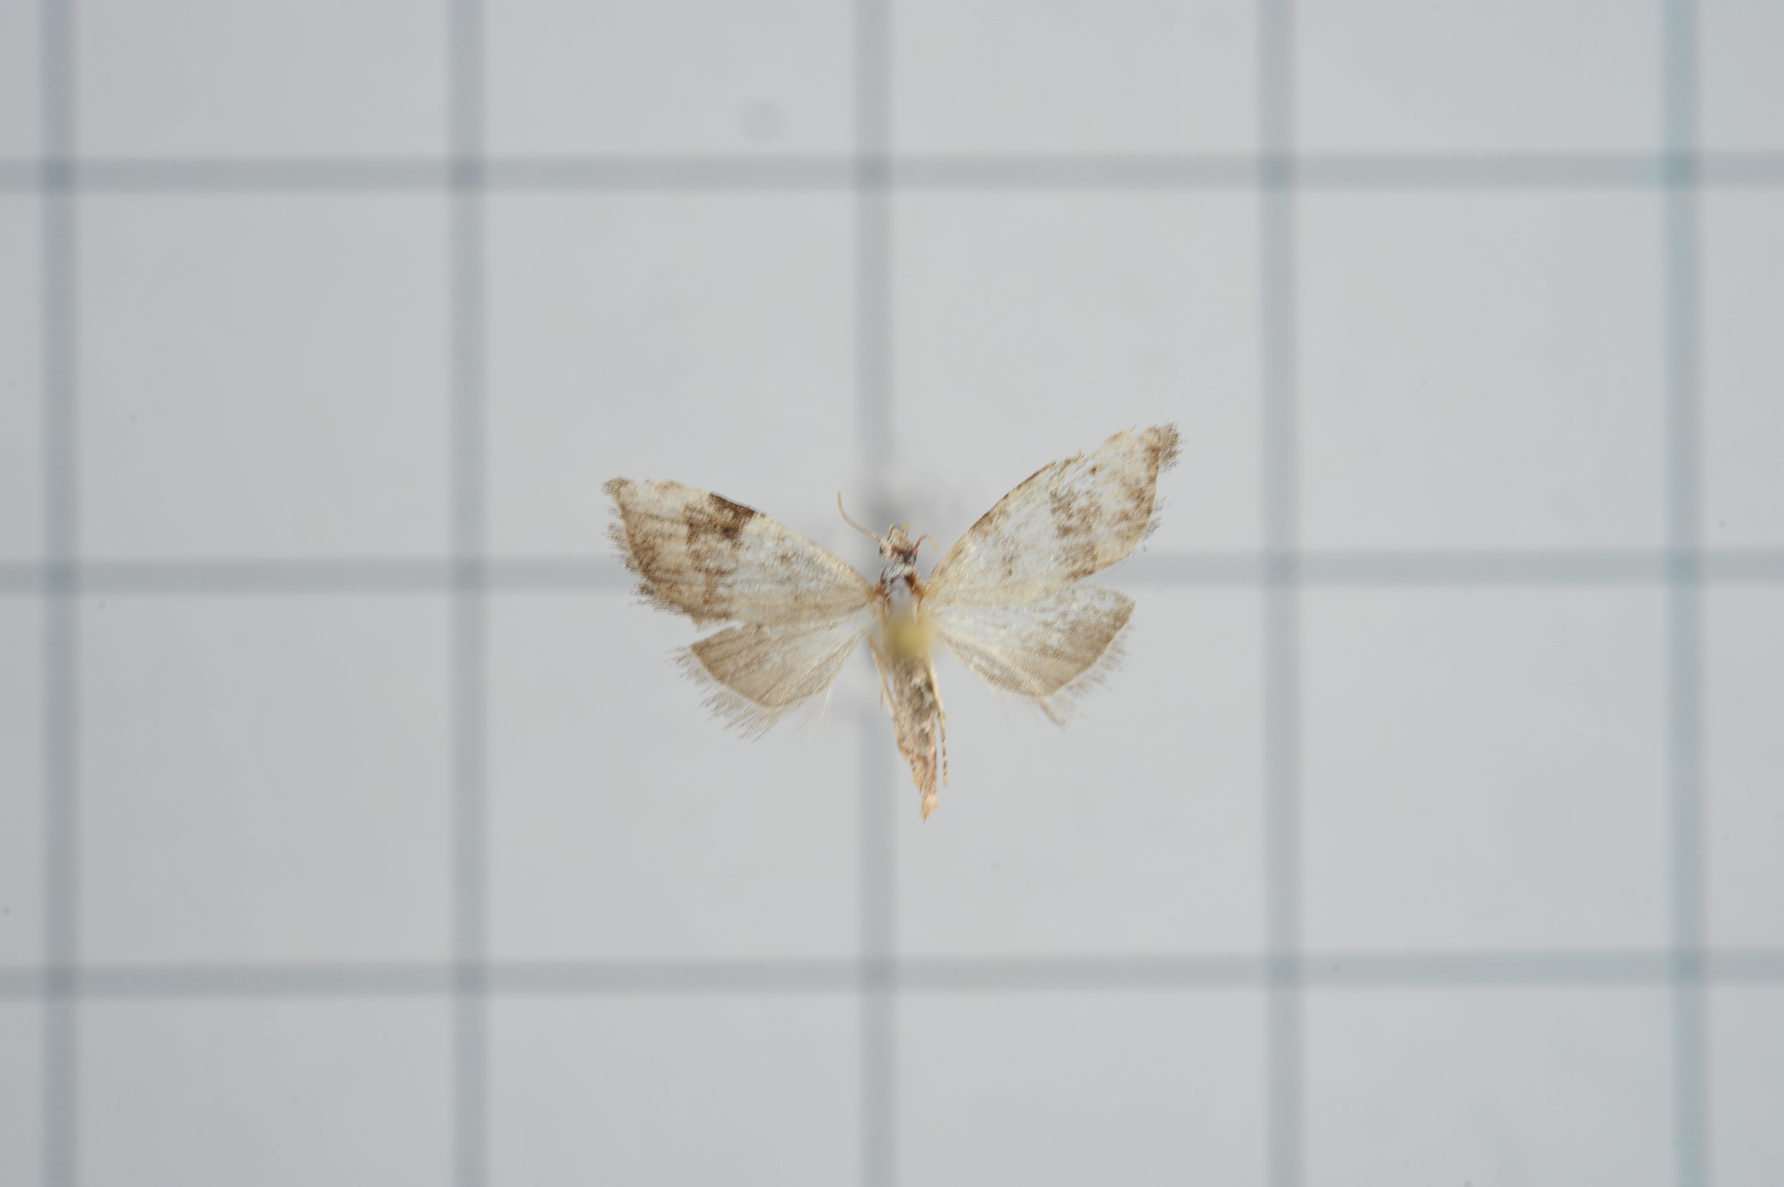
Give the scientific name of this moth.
Nola lucidalis nephodes
